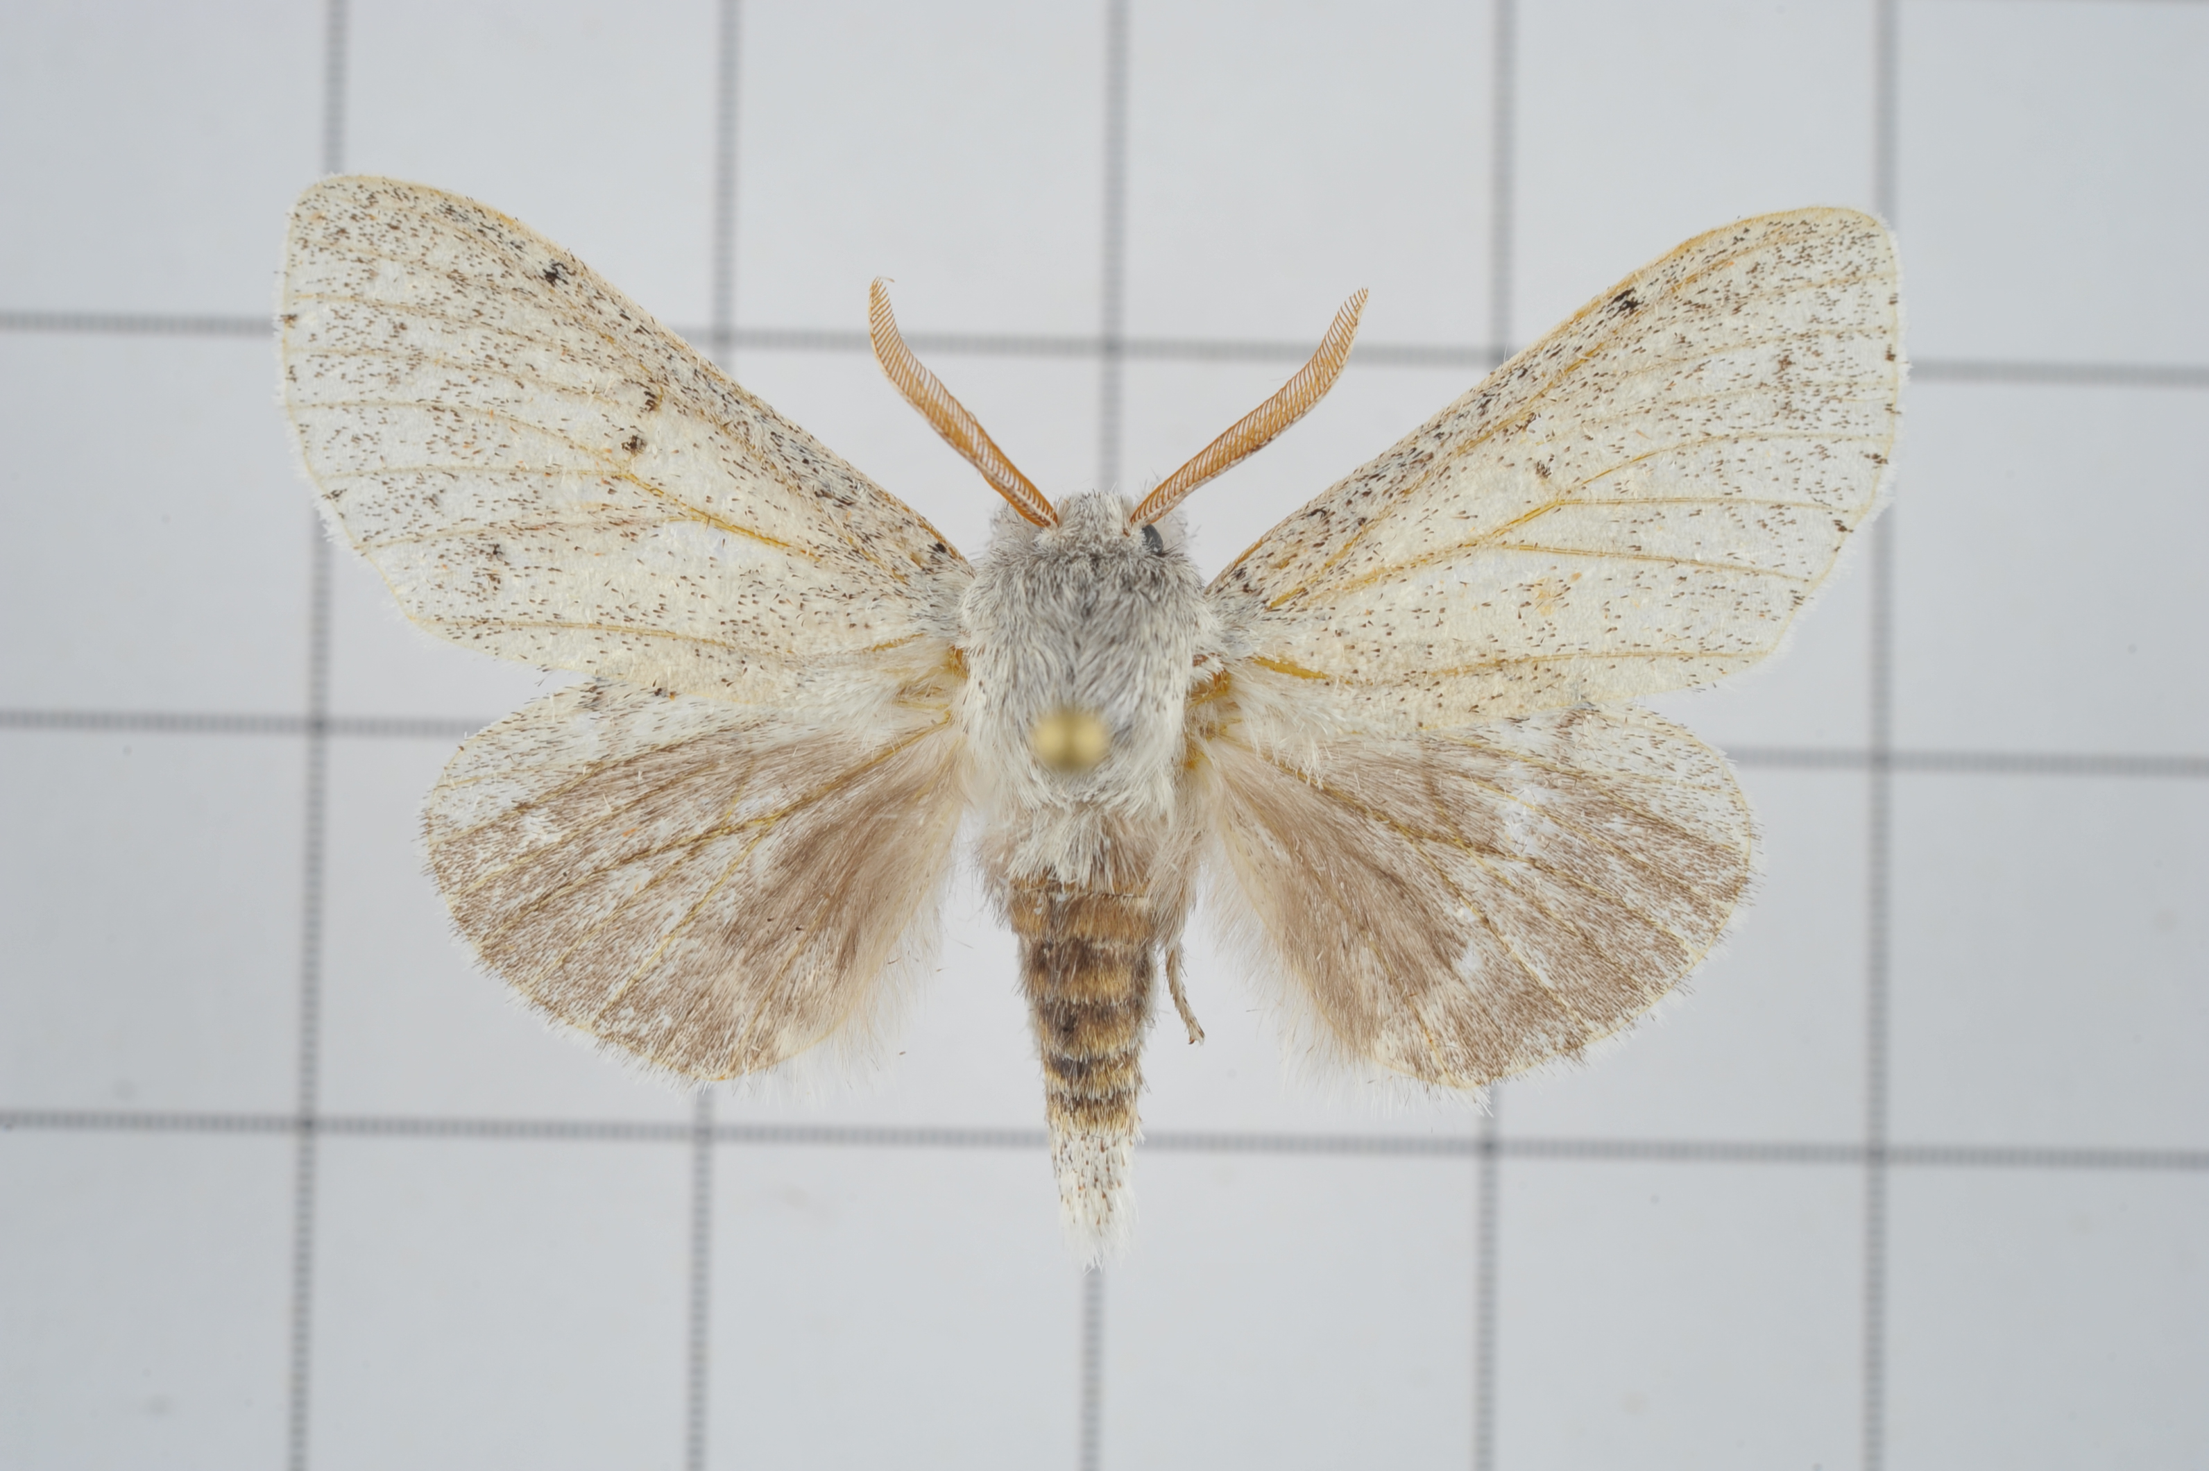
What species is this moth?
Cnethodonta grisescens baibarana
